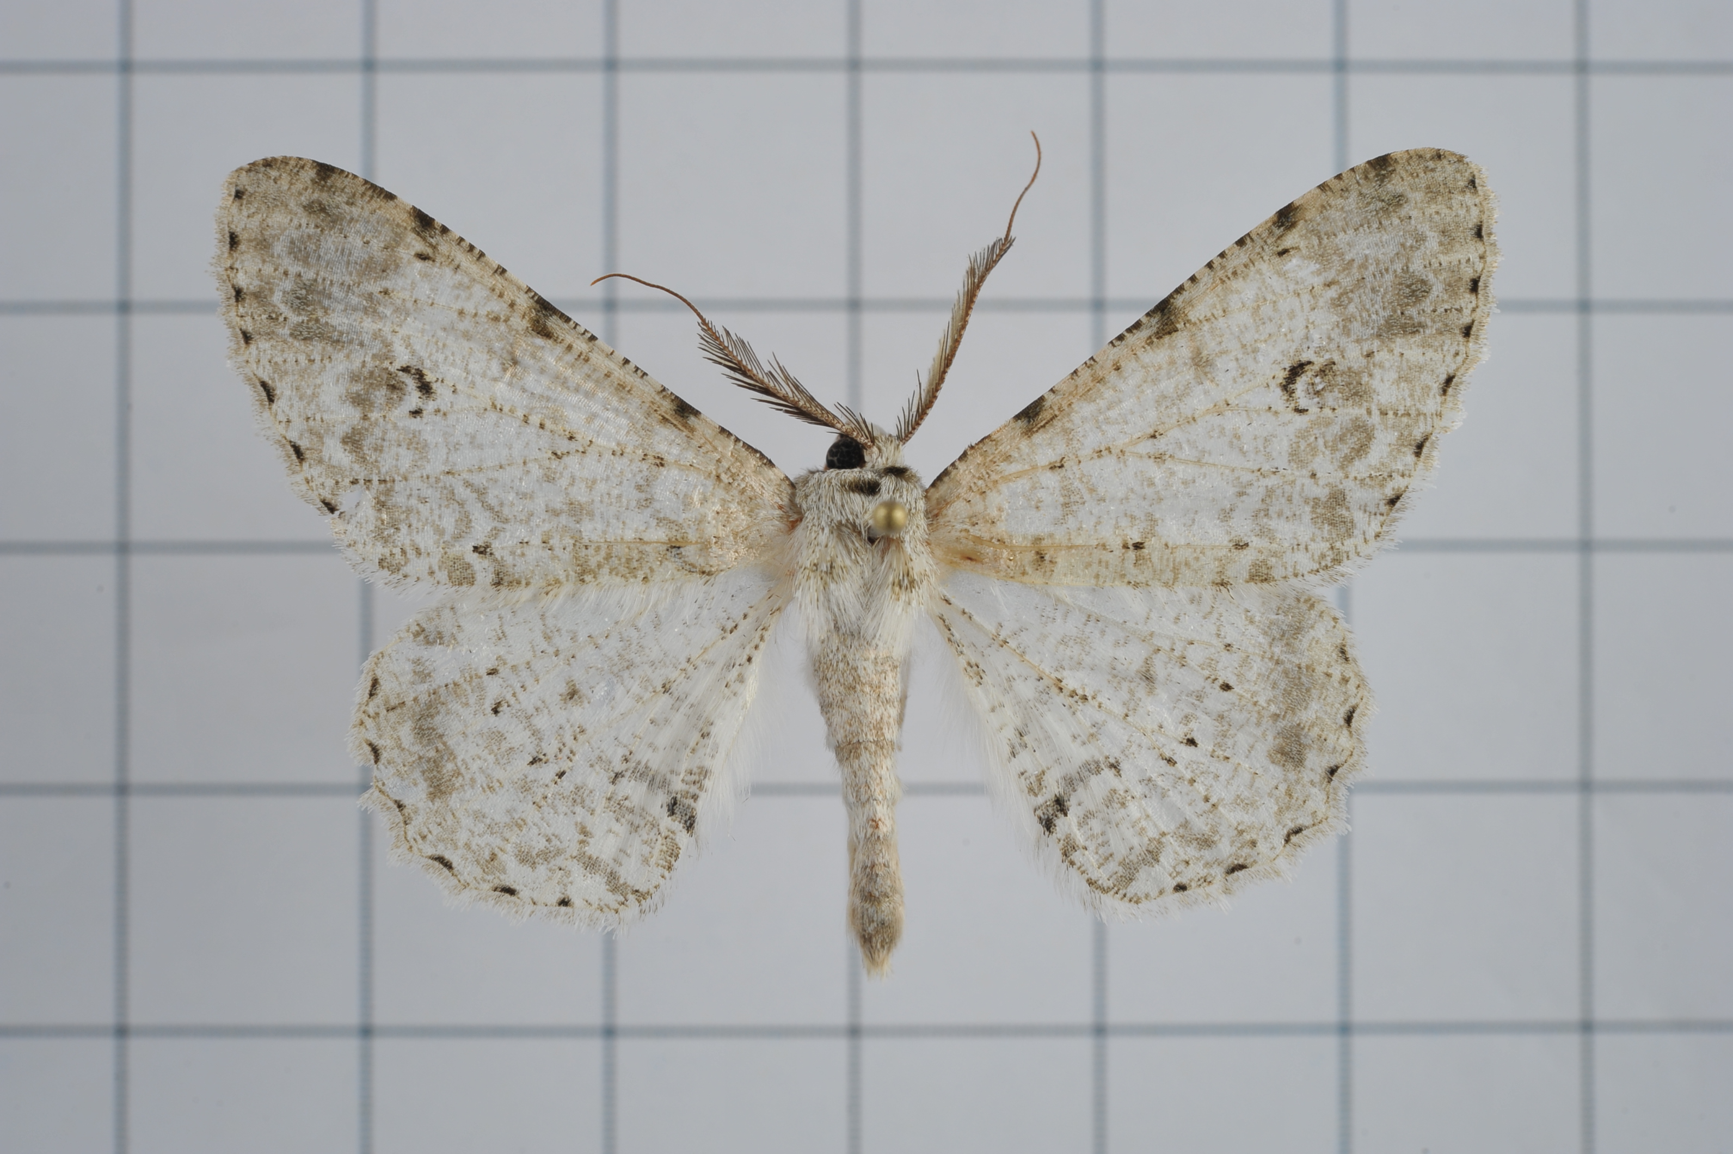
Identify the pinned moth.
Lassaba parvalbidaria parvalbidaria
